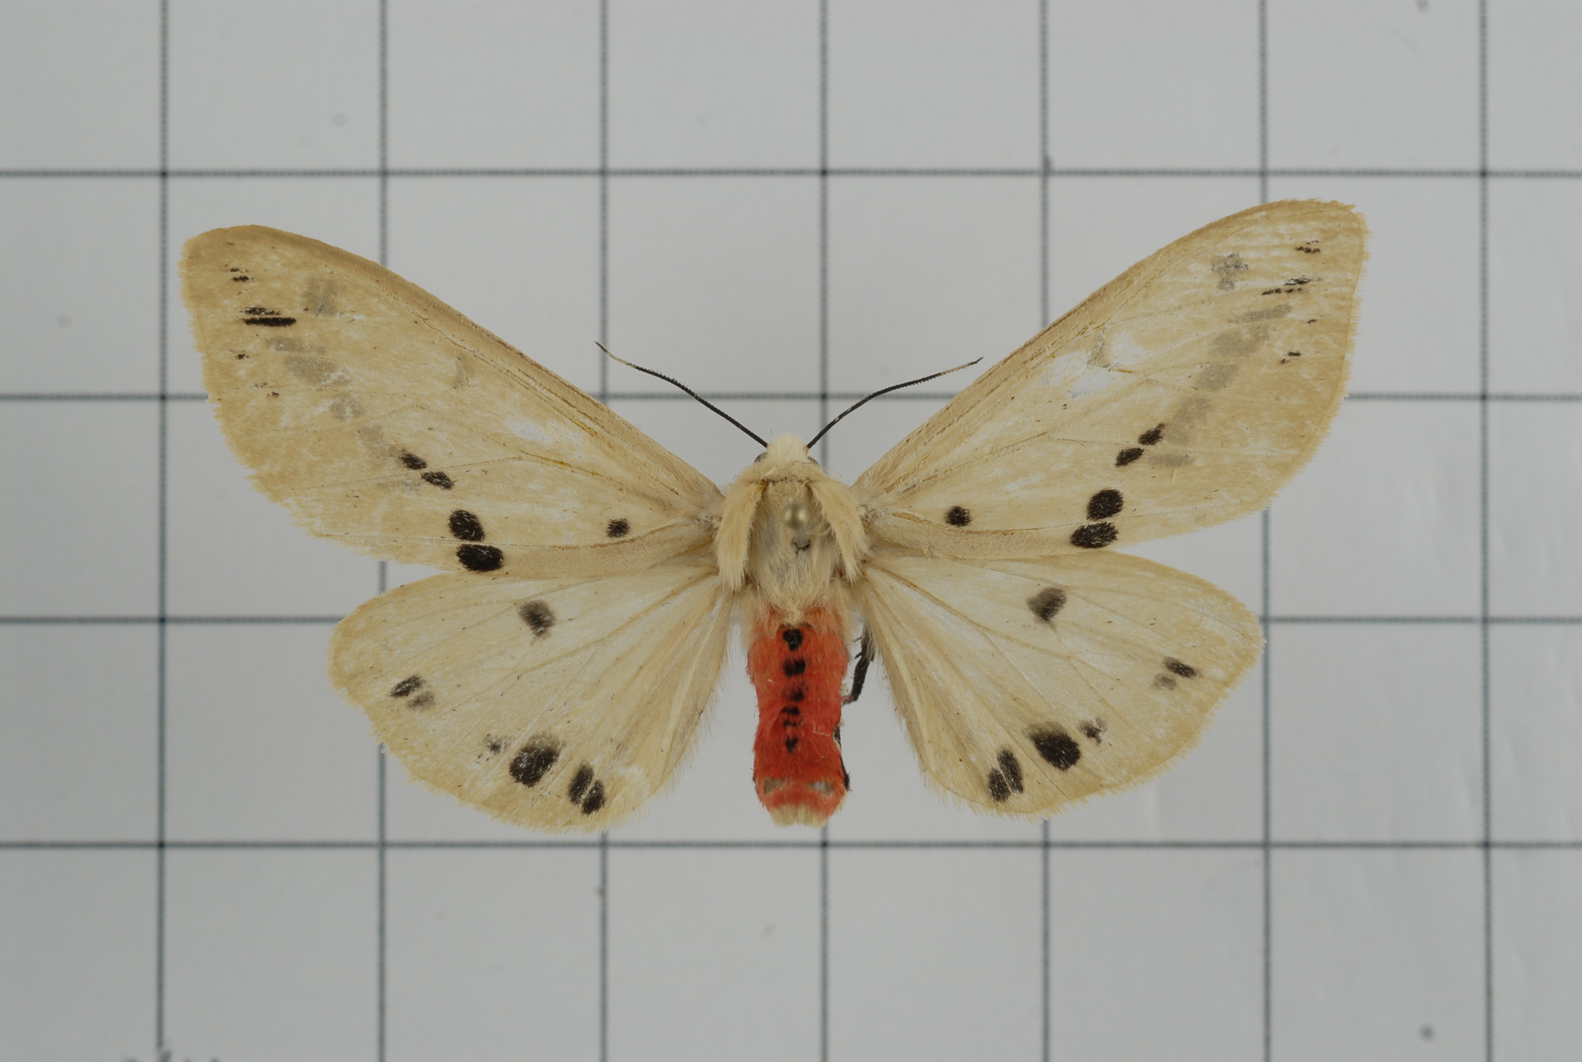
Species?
Spilarctia nydia werneri
